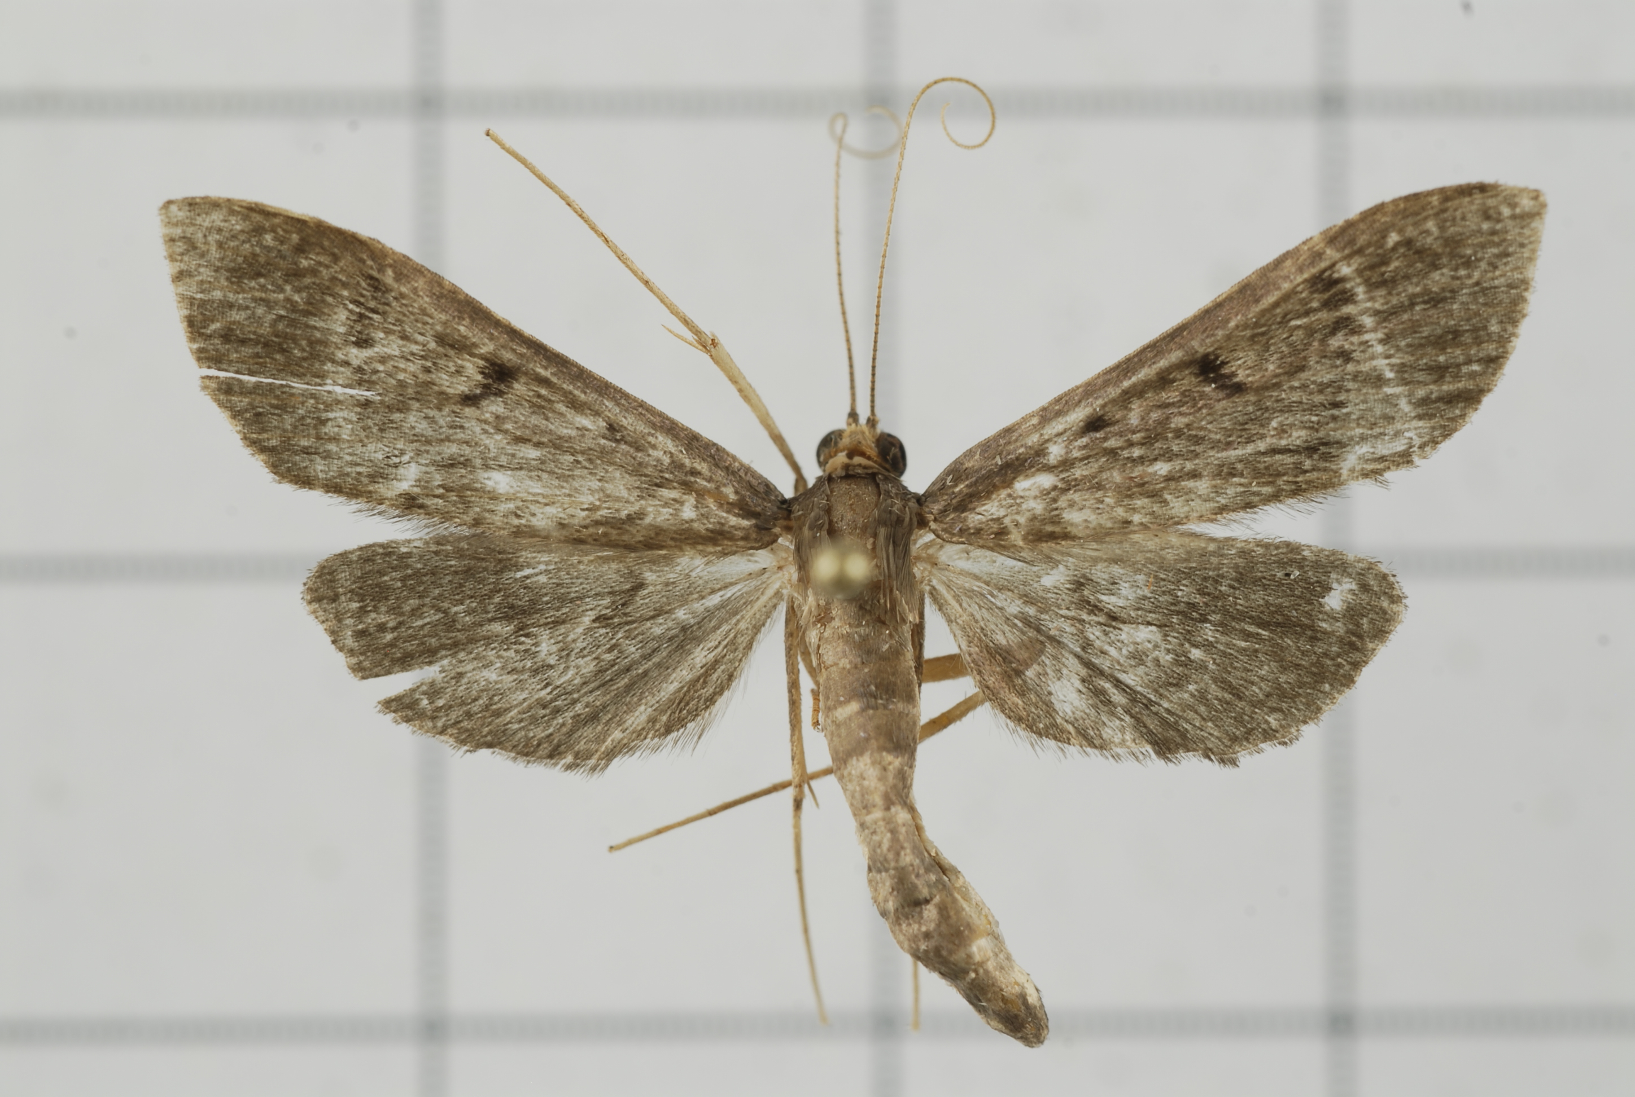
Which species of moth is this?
Ceratarcha umbrosa
